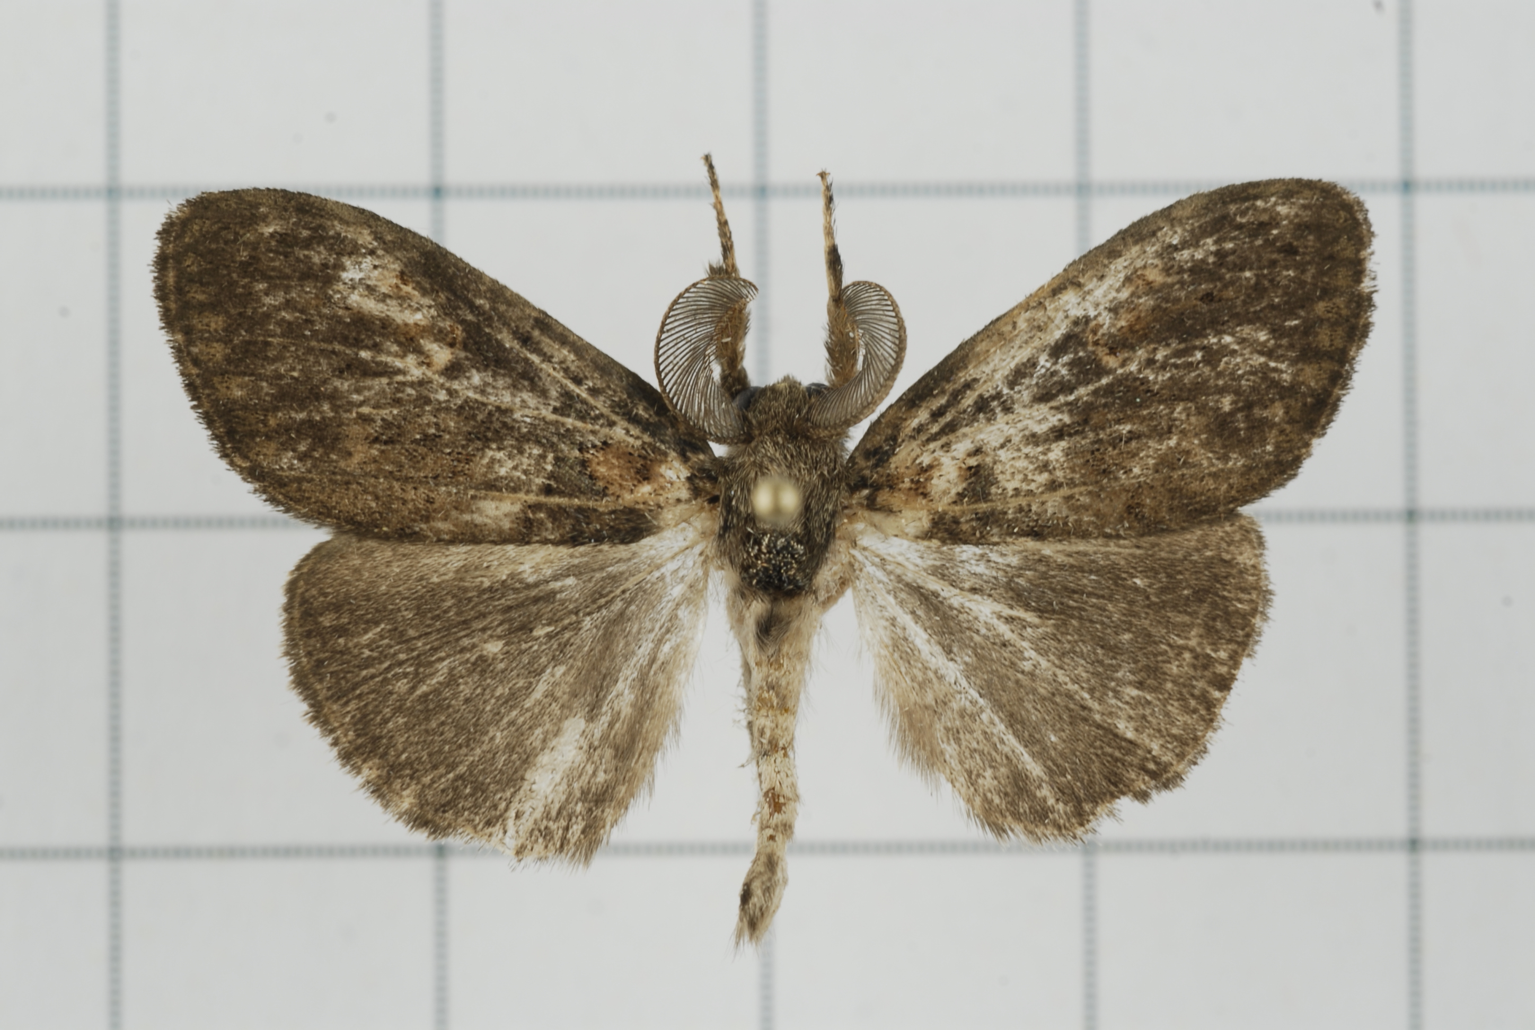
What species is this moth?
Olene dudgeoni
